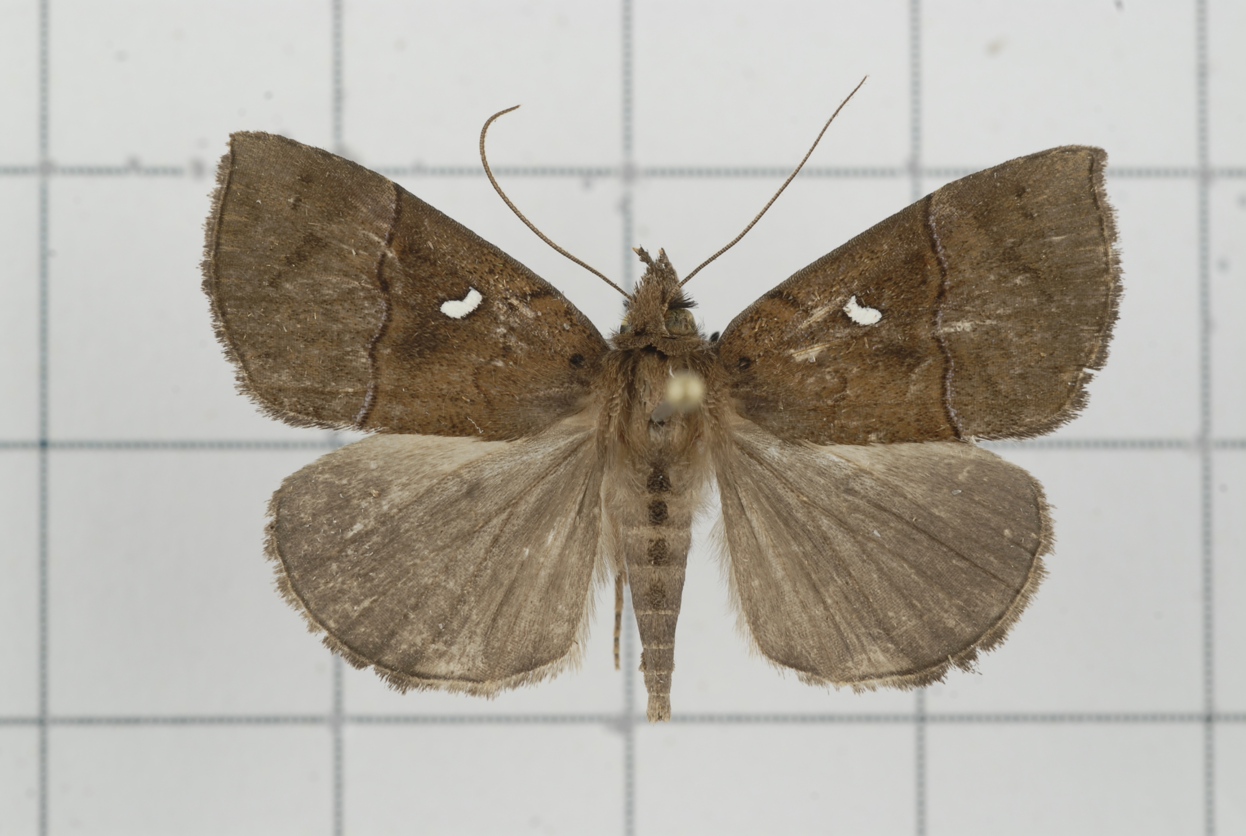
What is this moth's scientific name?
Hypena albopunctalis
